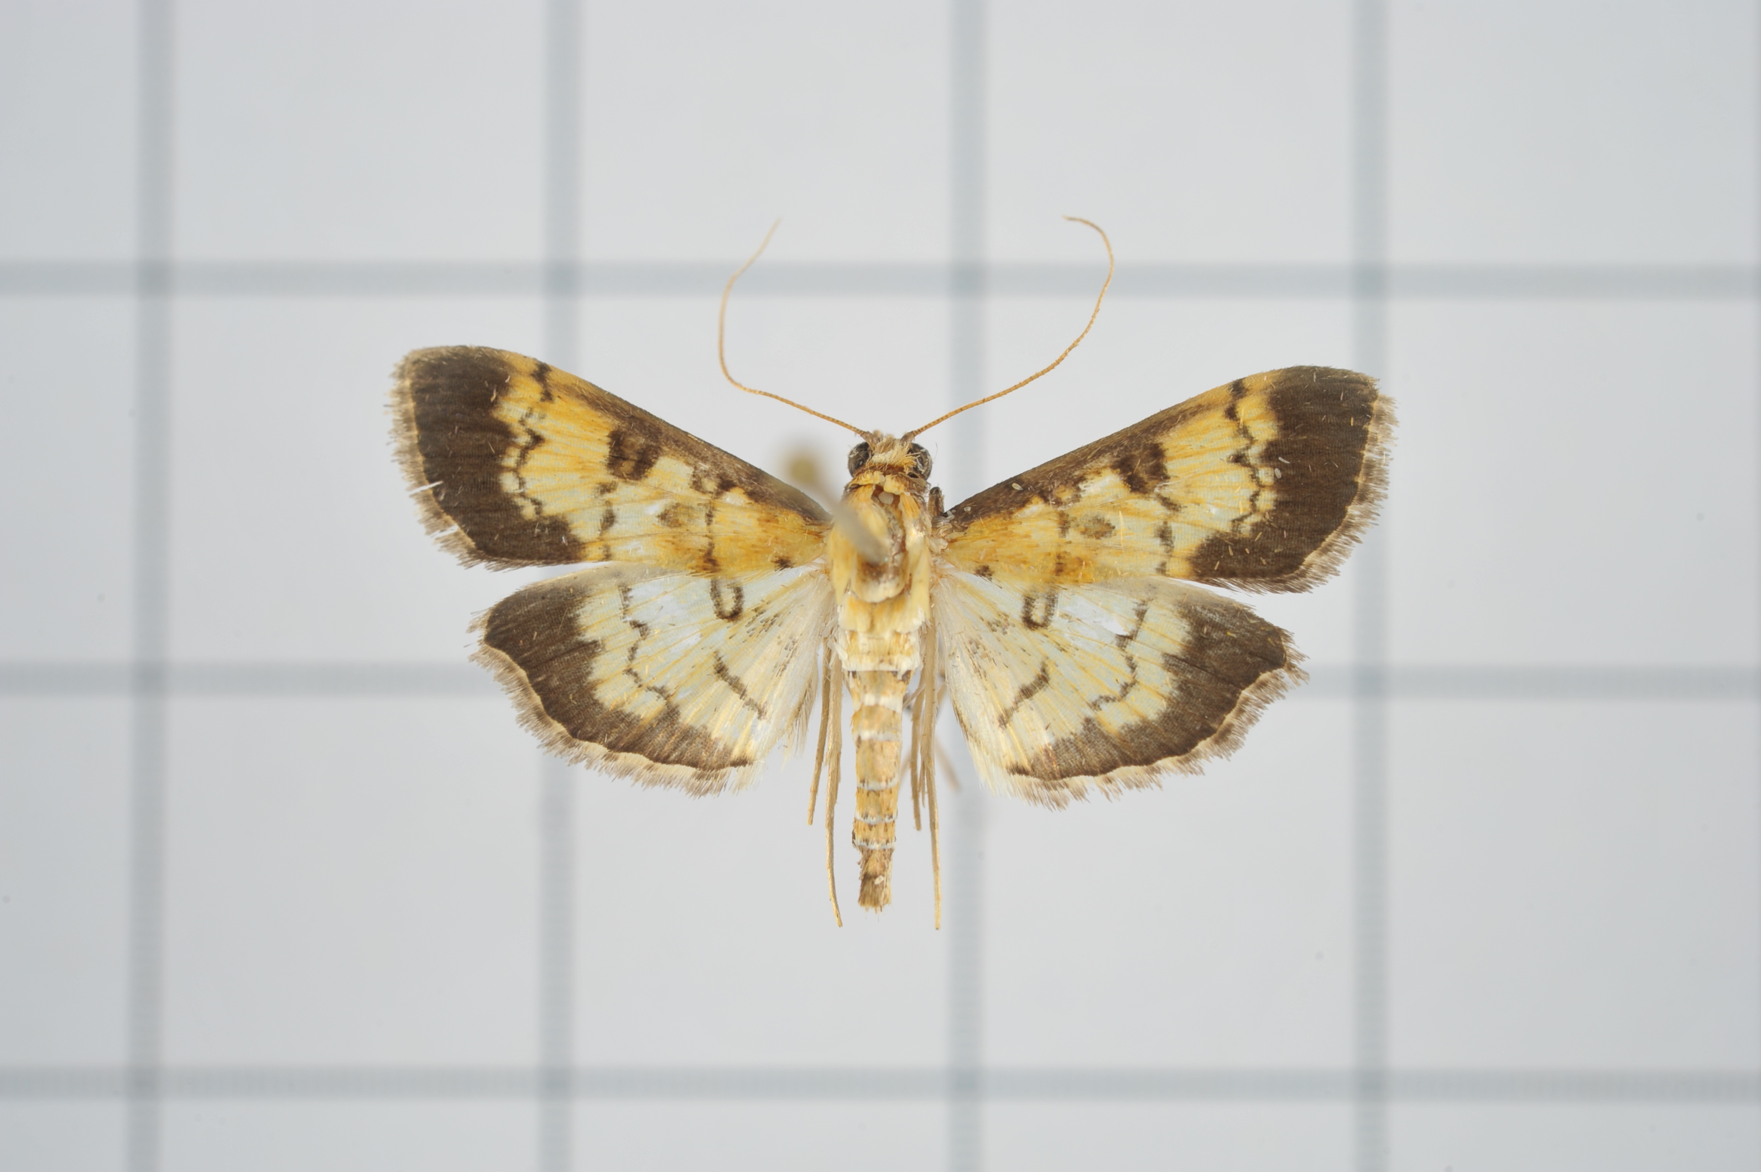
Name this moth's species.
Ategumia adipalis
